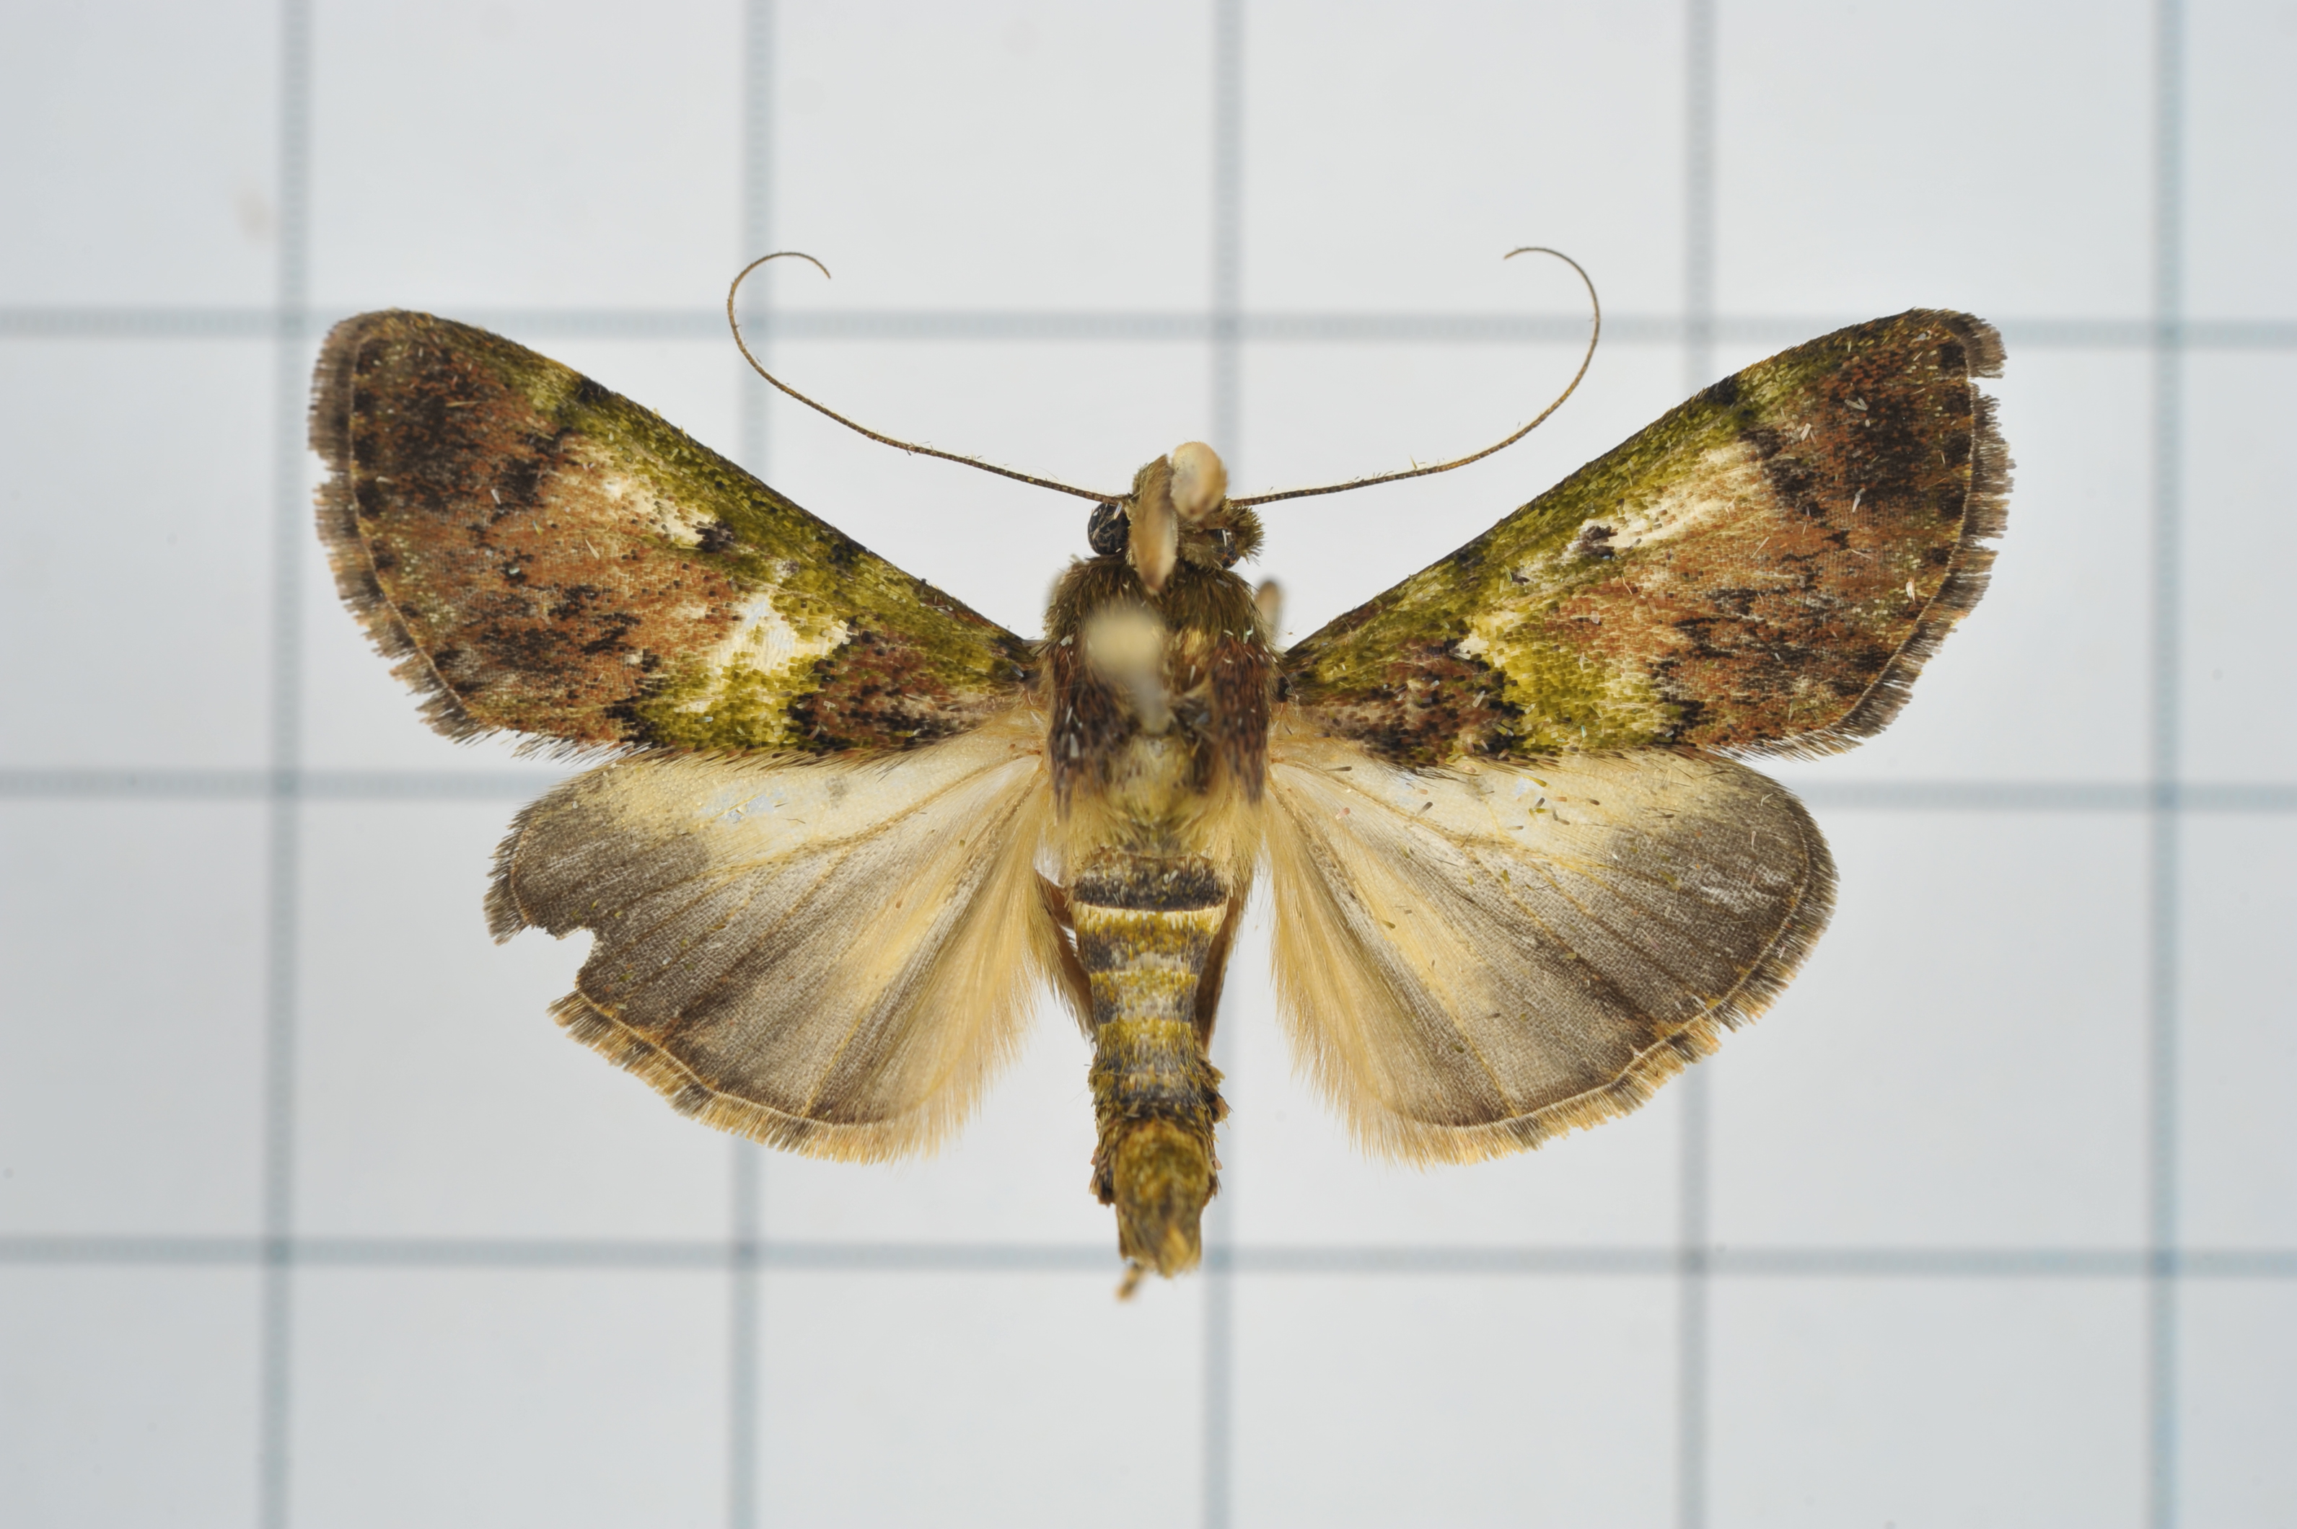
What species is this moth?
Teliphasa nubilosa
